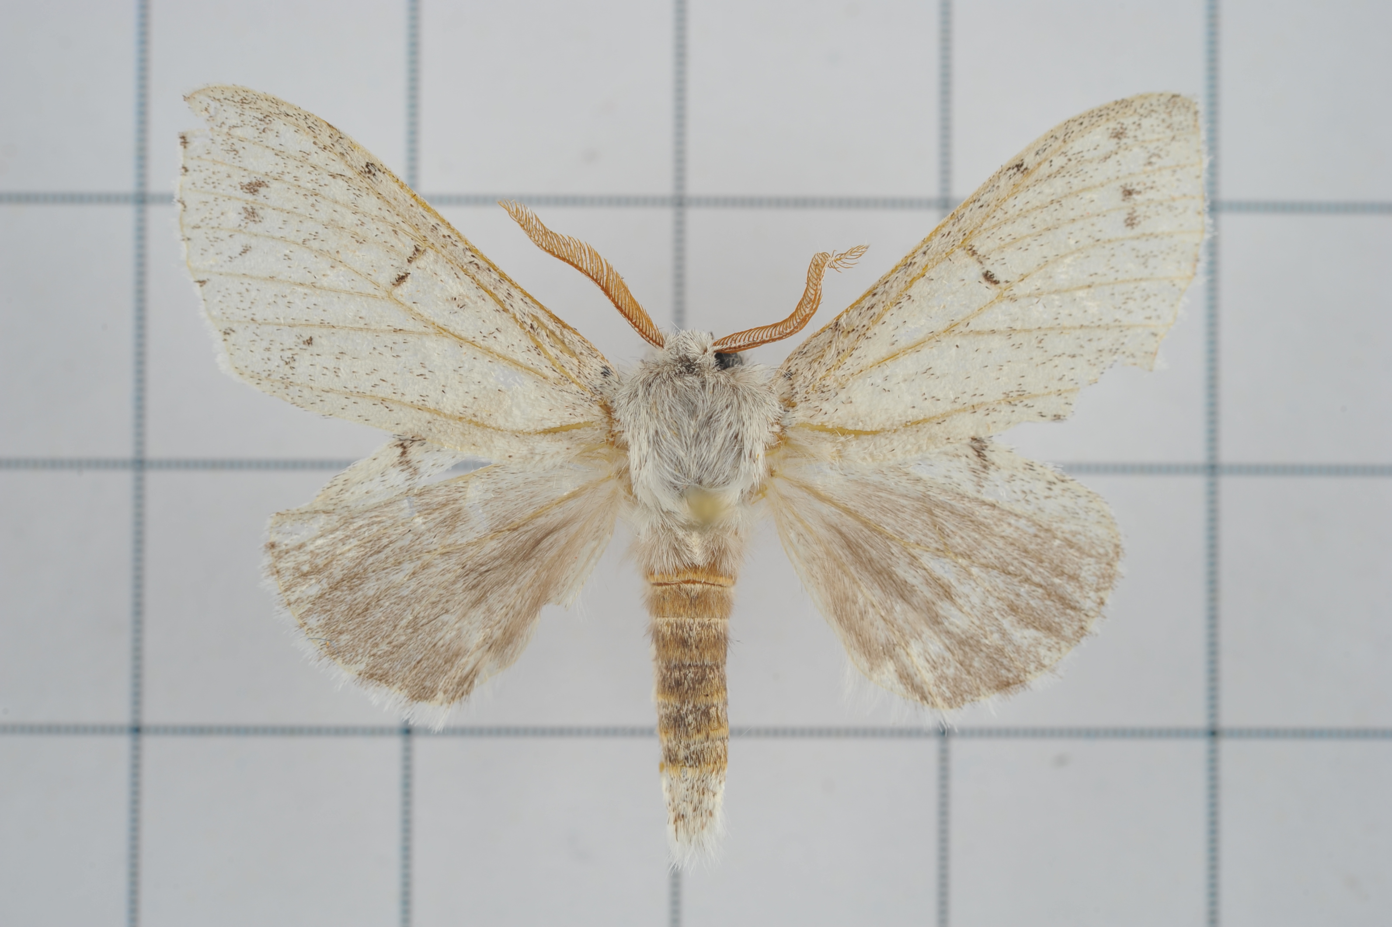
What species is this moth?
Cnethodonta grisescens baibarana
